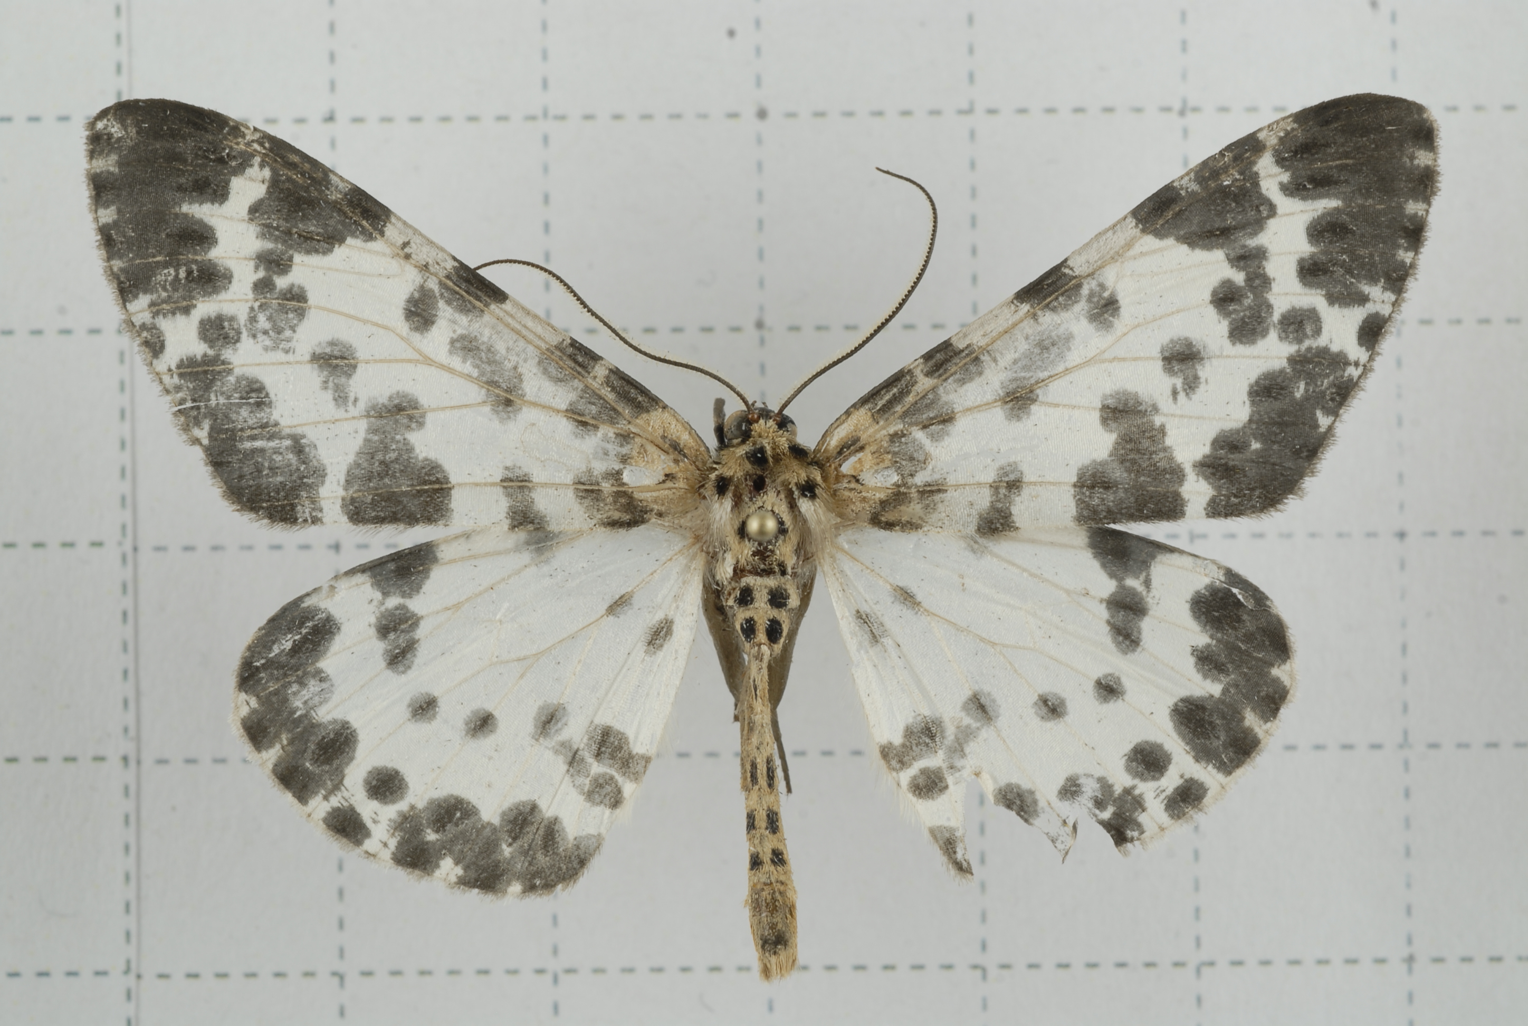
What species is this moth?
Percnia luridaria nominoneura
